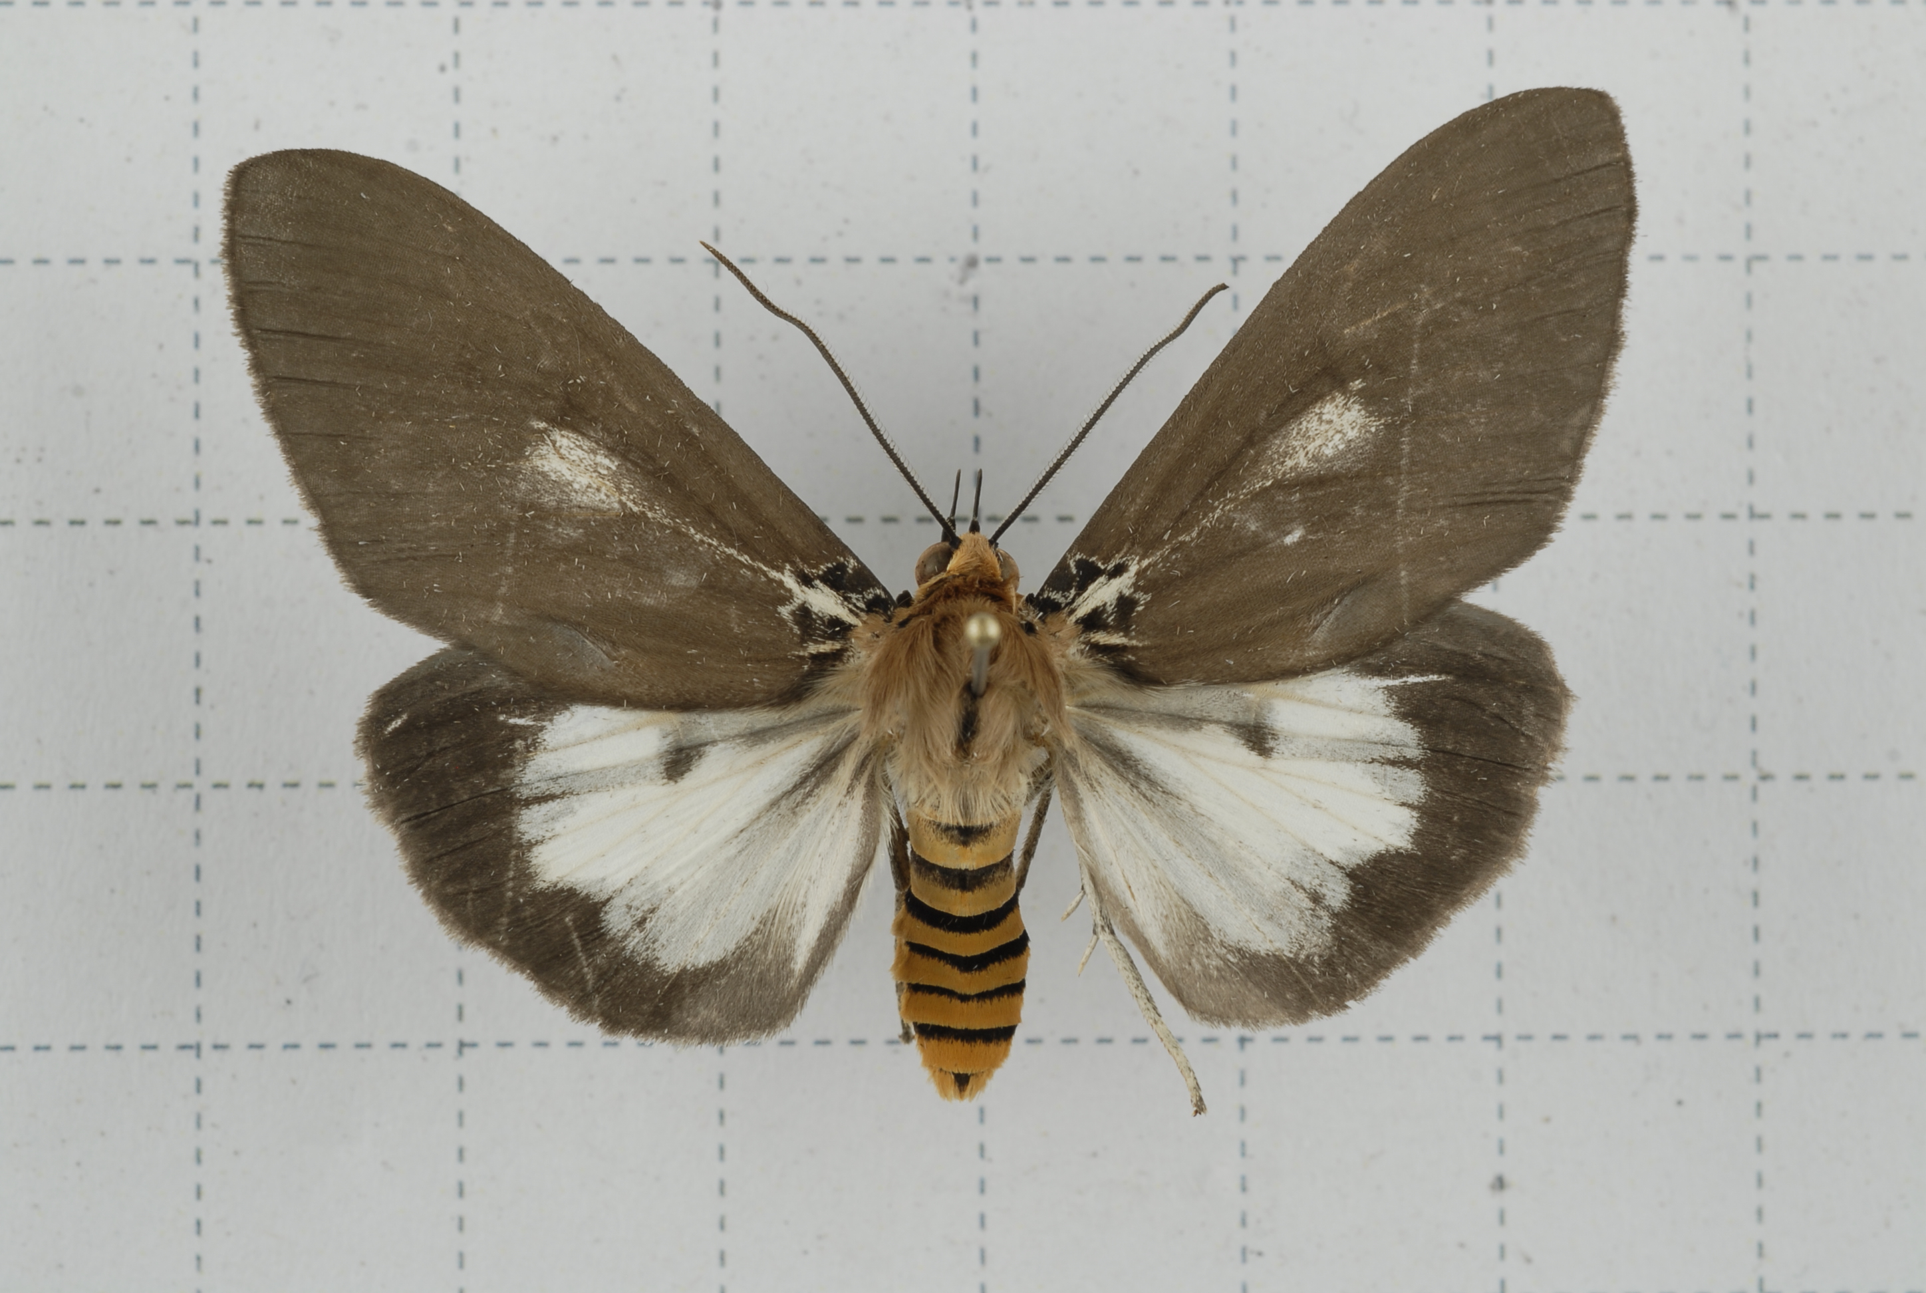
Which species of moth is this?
Asota heliconia zebrina
